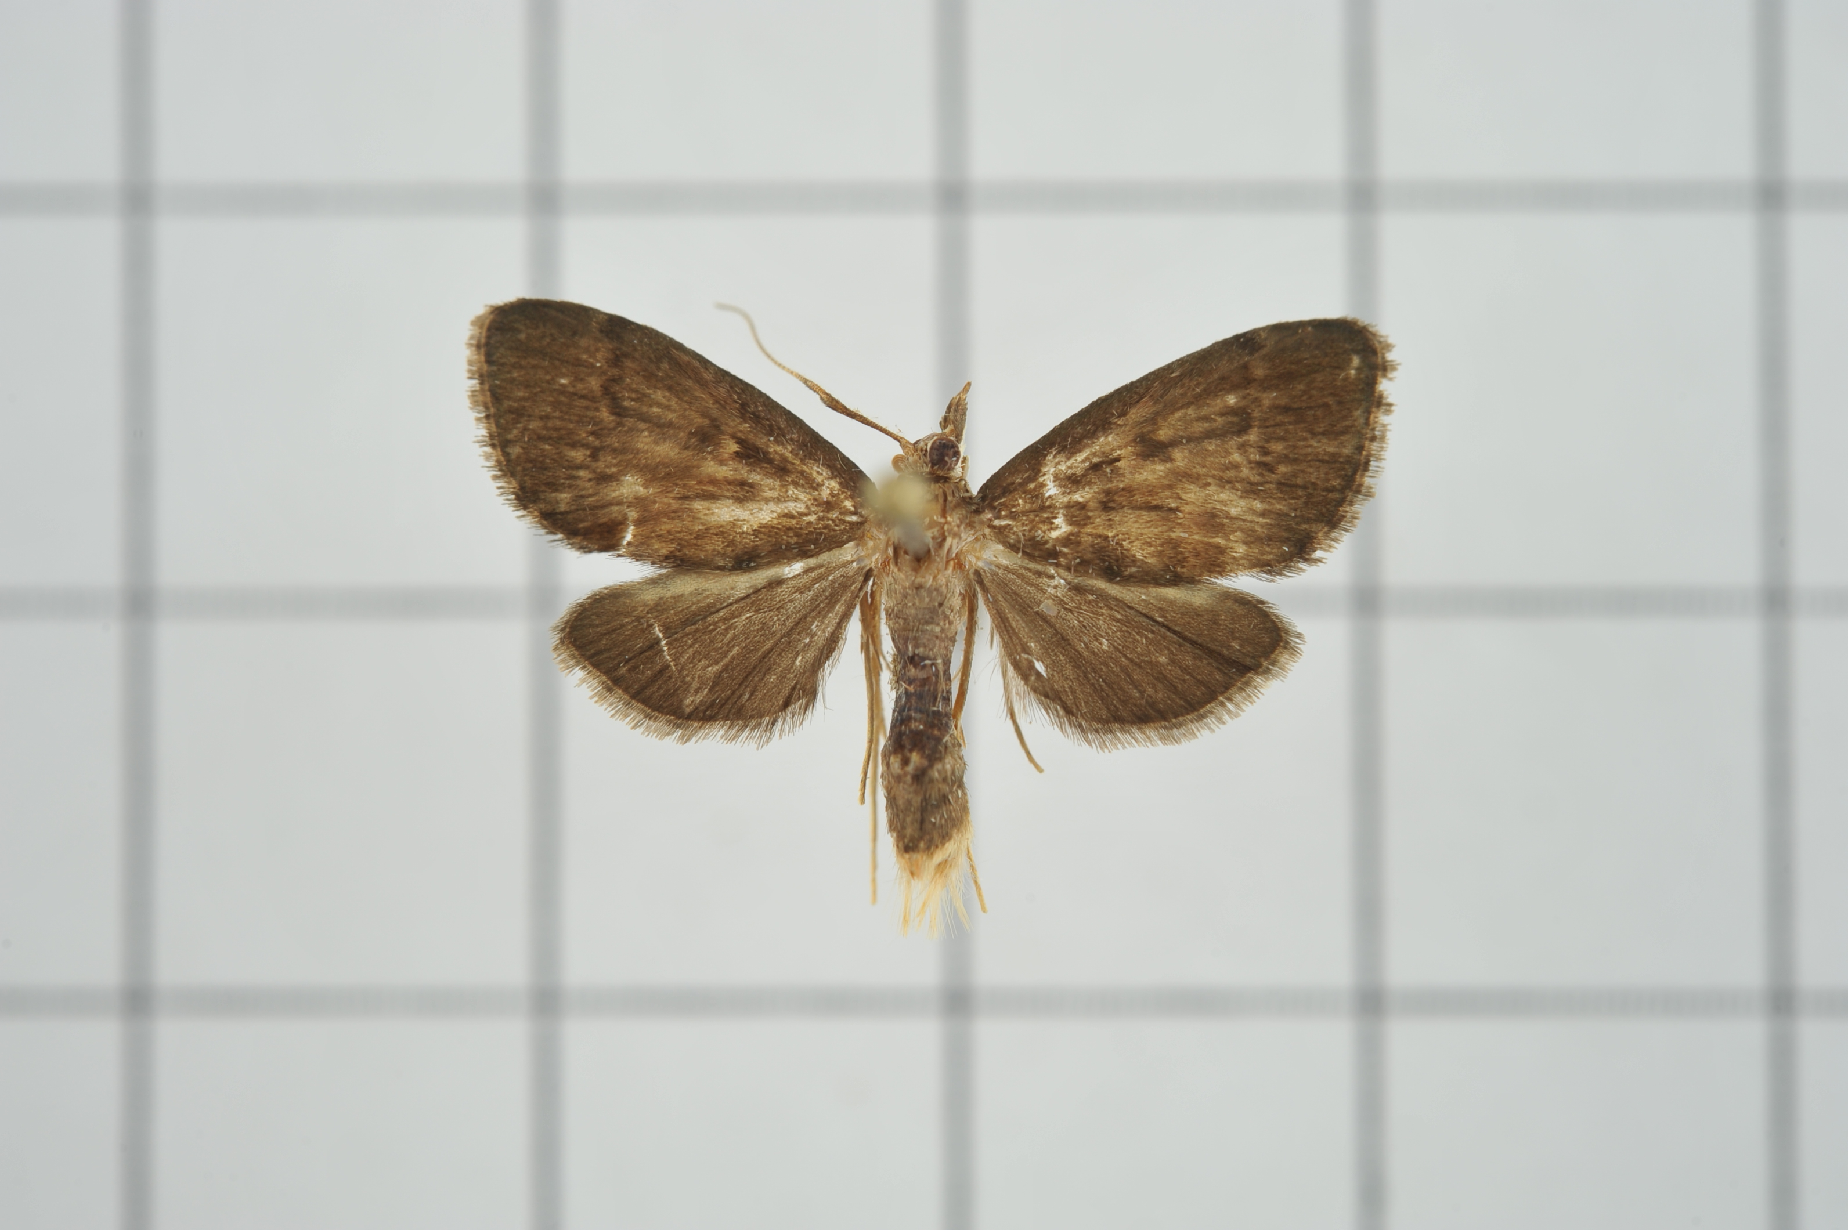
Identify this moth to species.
Camptomastix hisbonalis
